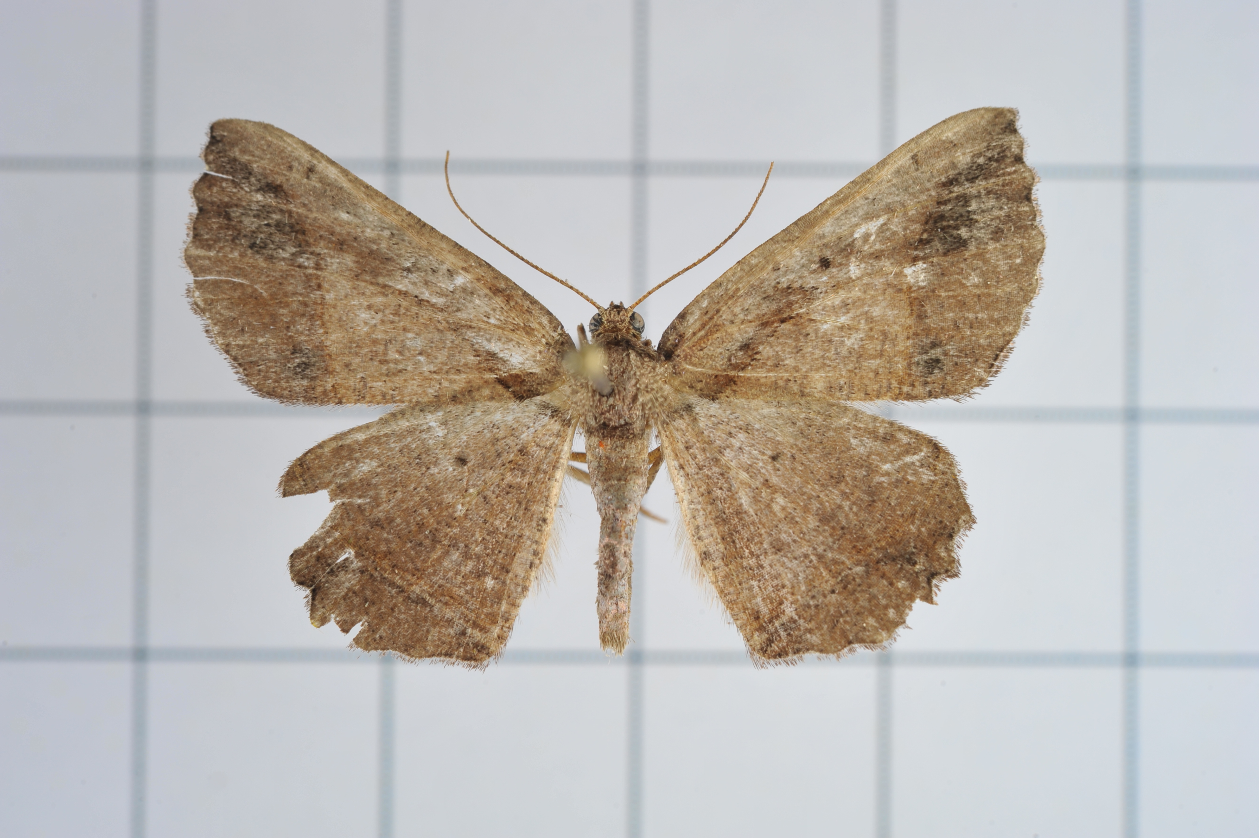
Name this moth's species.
Menophra taiwana
